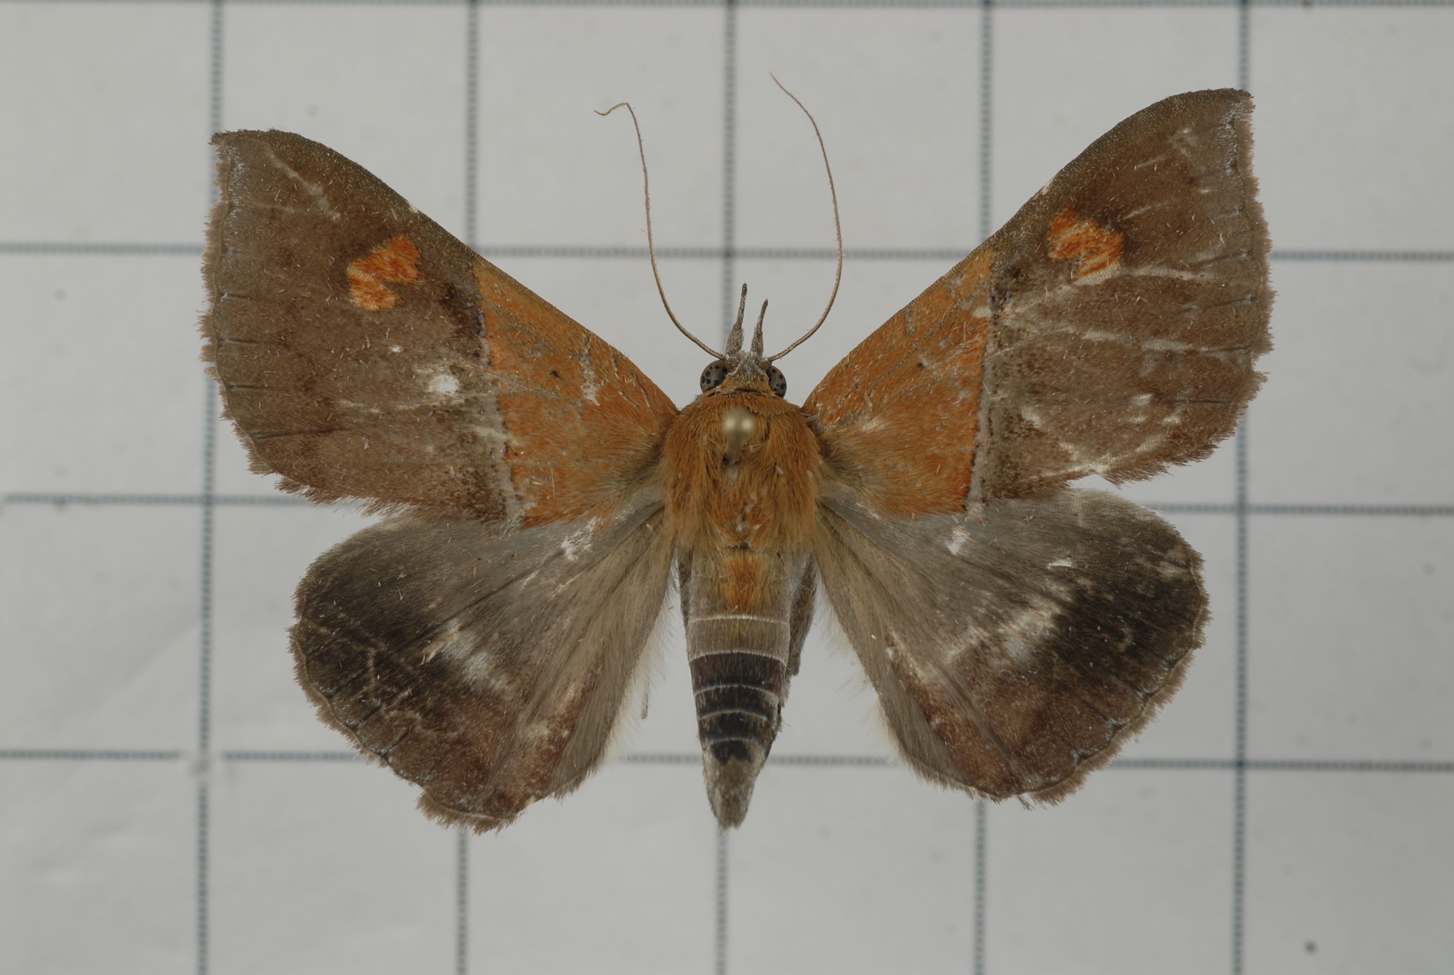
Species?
Sympis rufibasis
